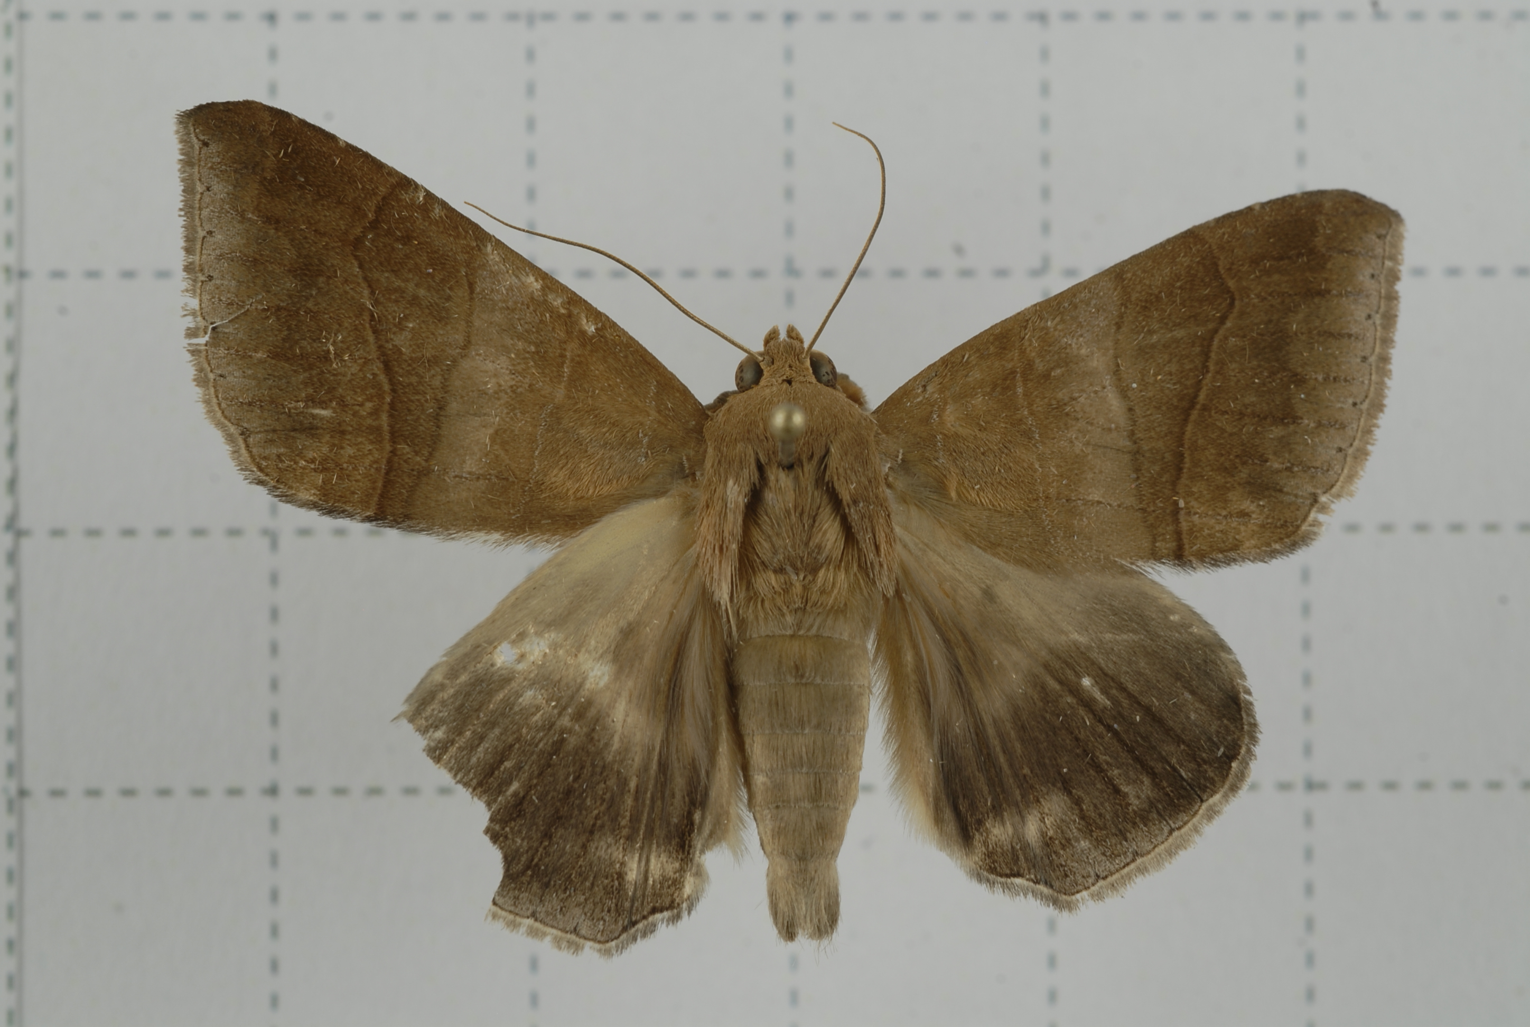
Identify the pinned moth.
Bastilla absentimacula
